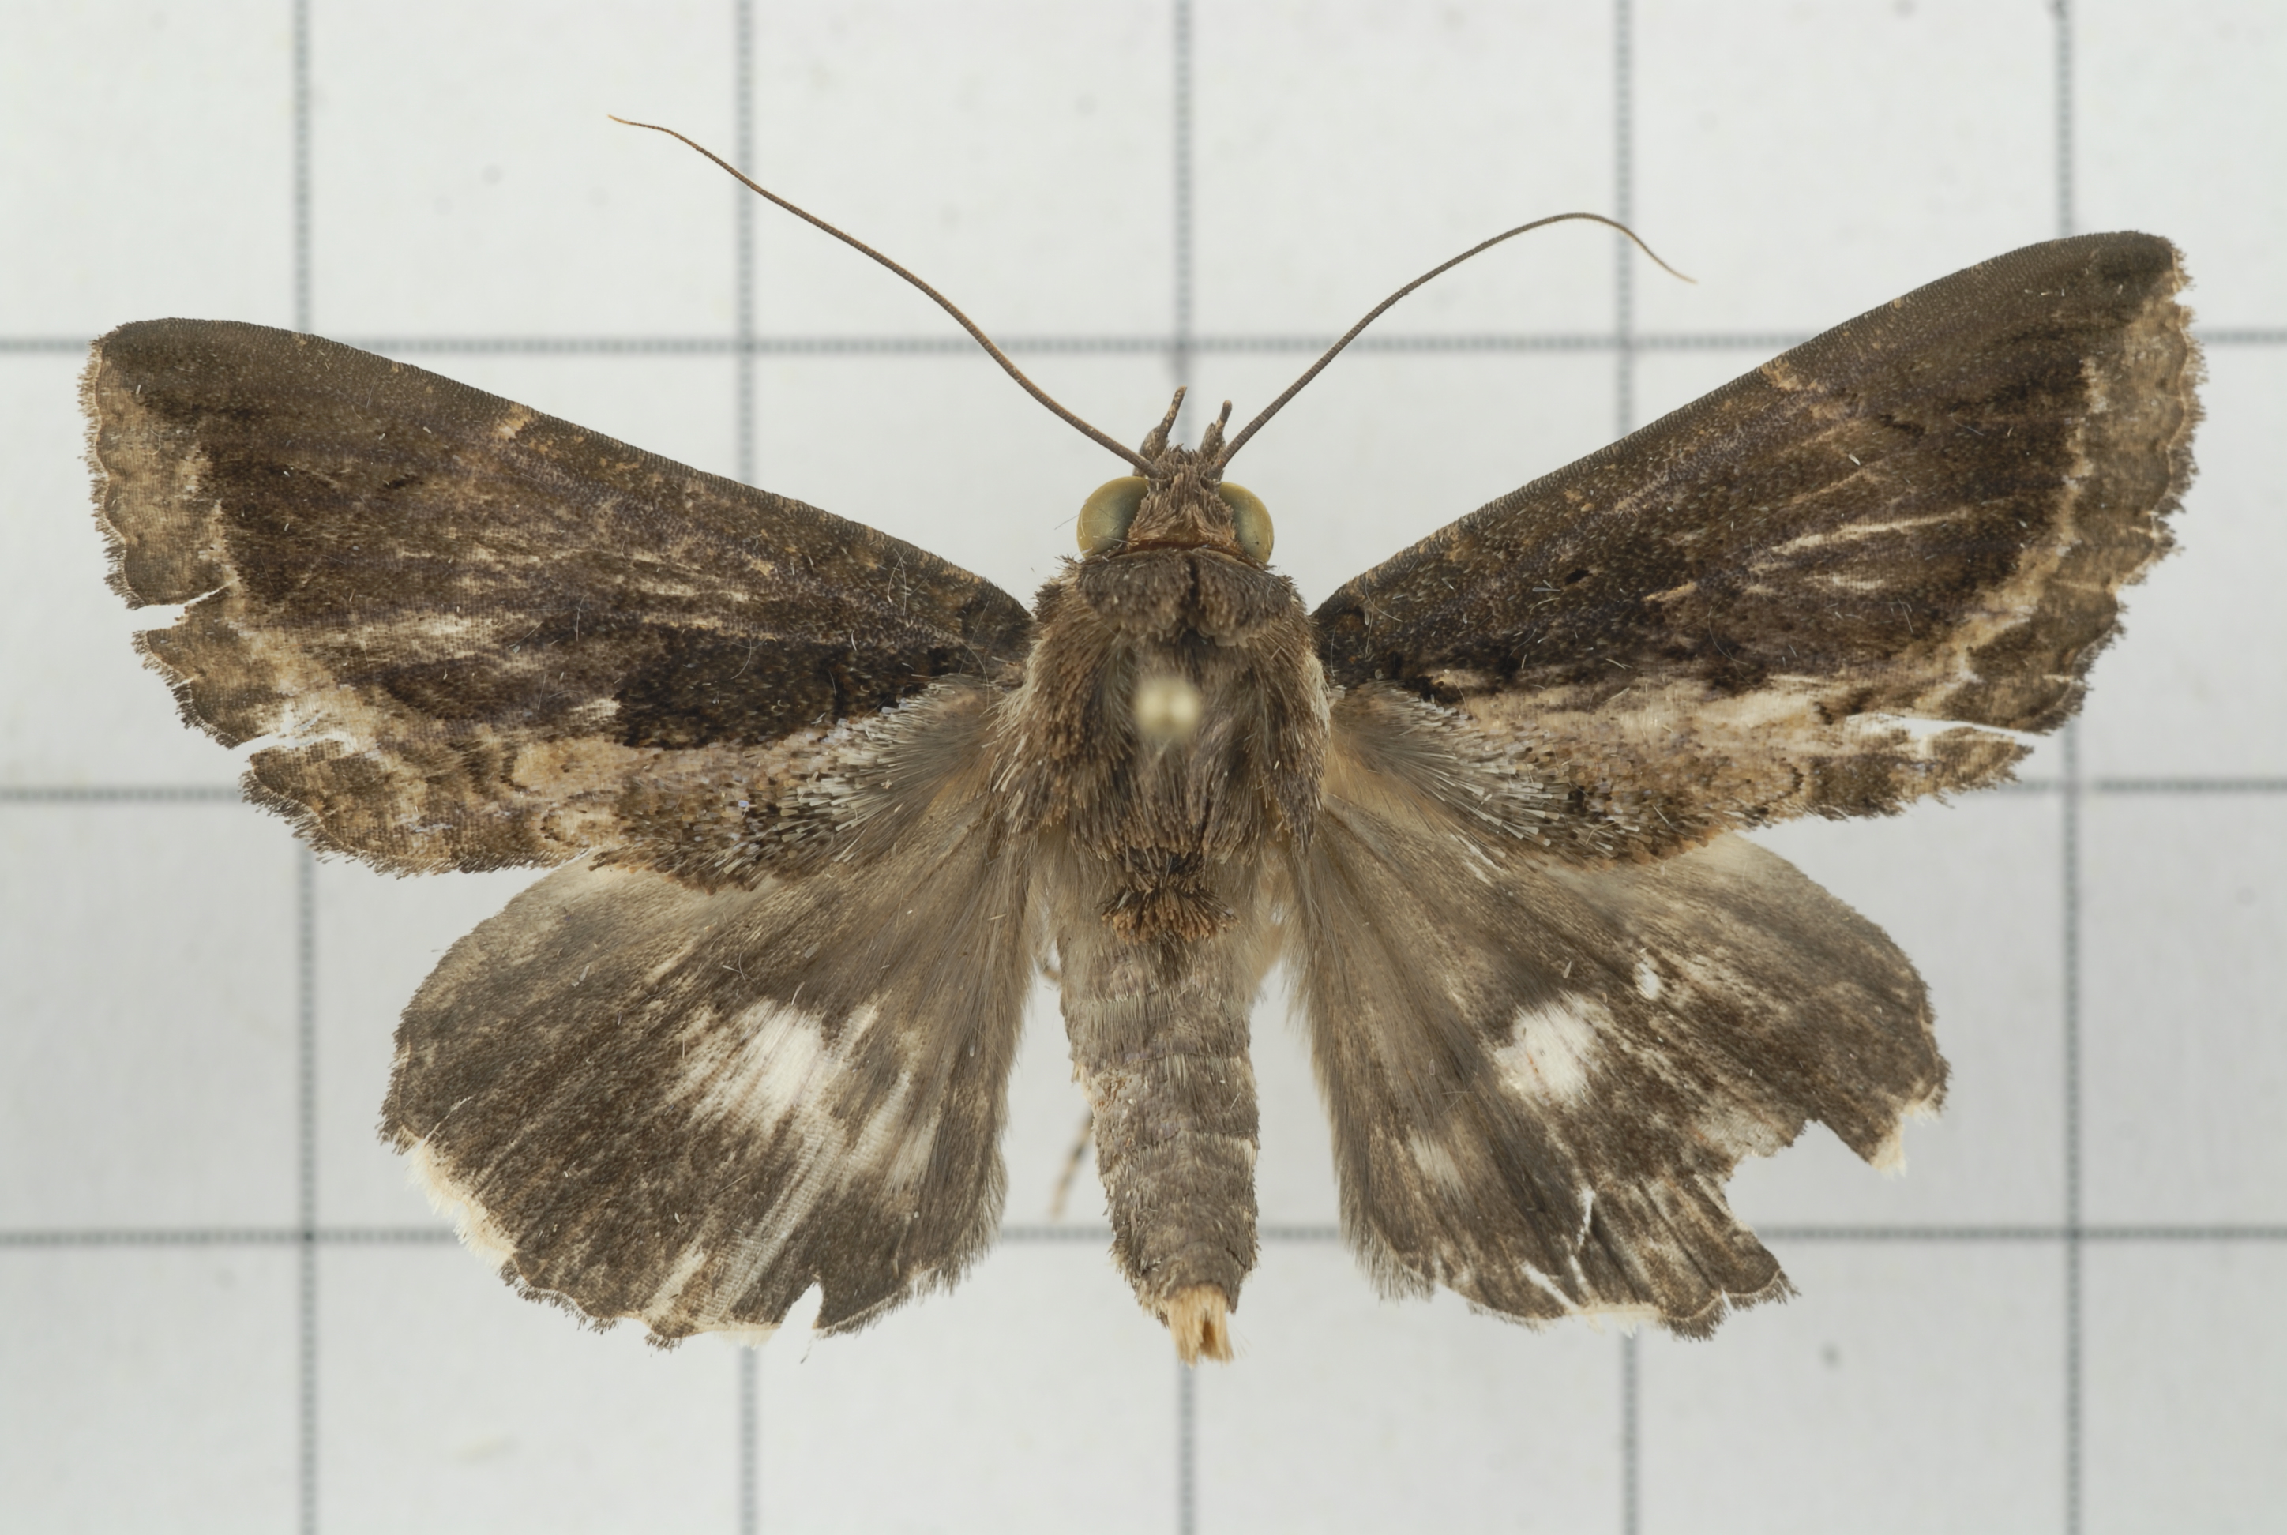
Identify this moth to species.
Ercheia cyllaria
